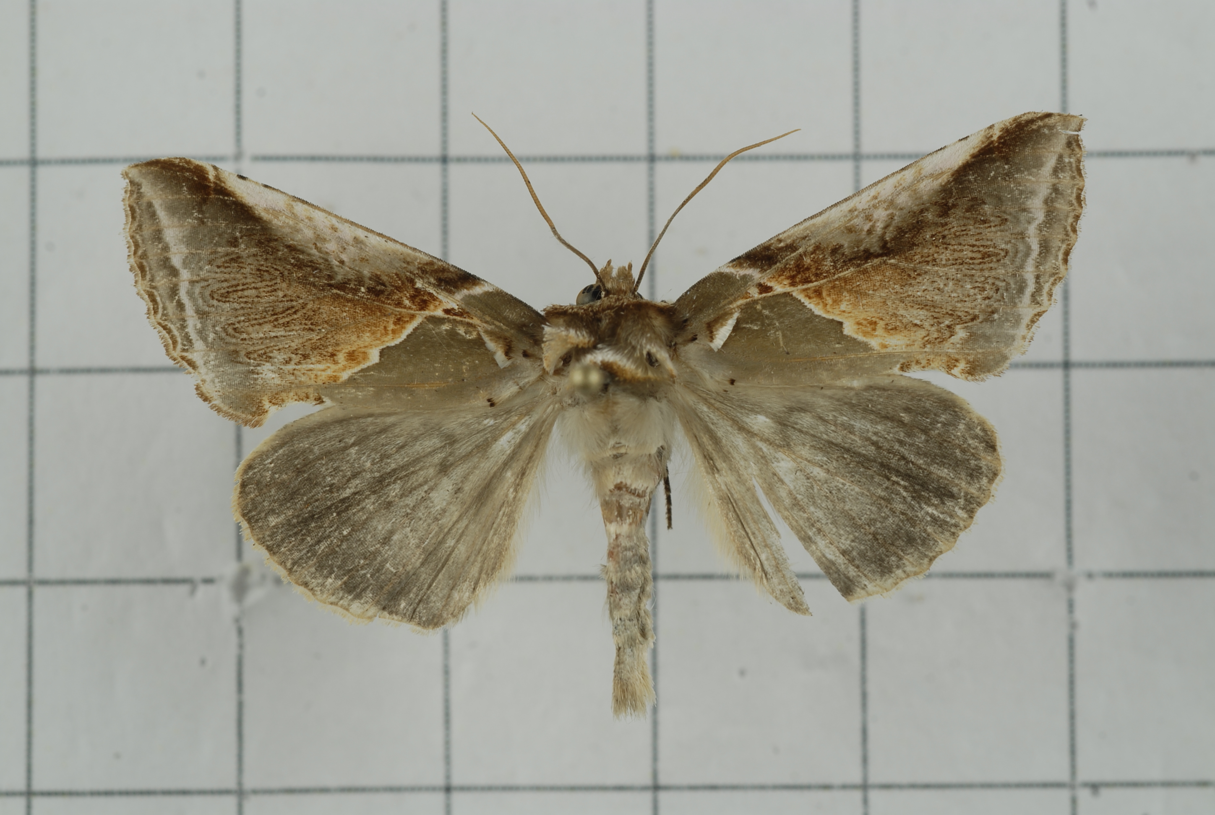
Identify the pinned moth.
Habrosyne indica formosana
